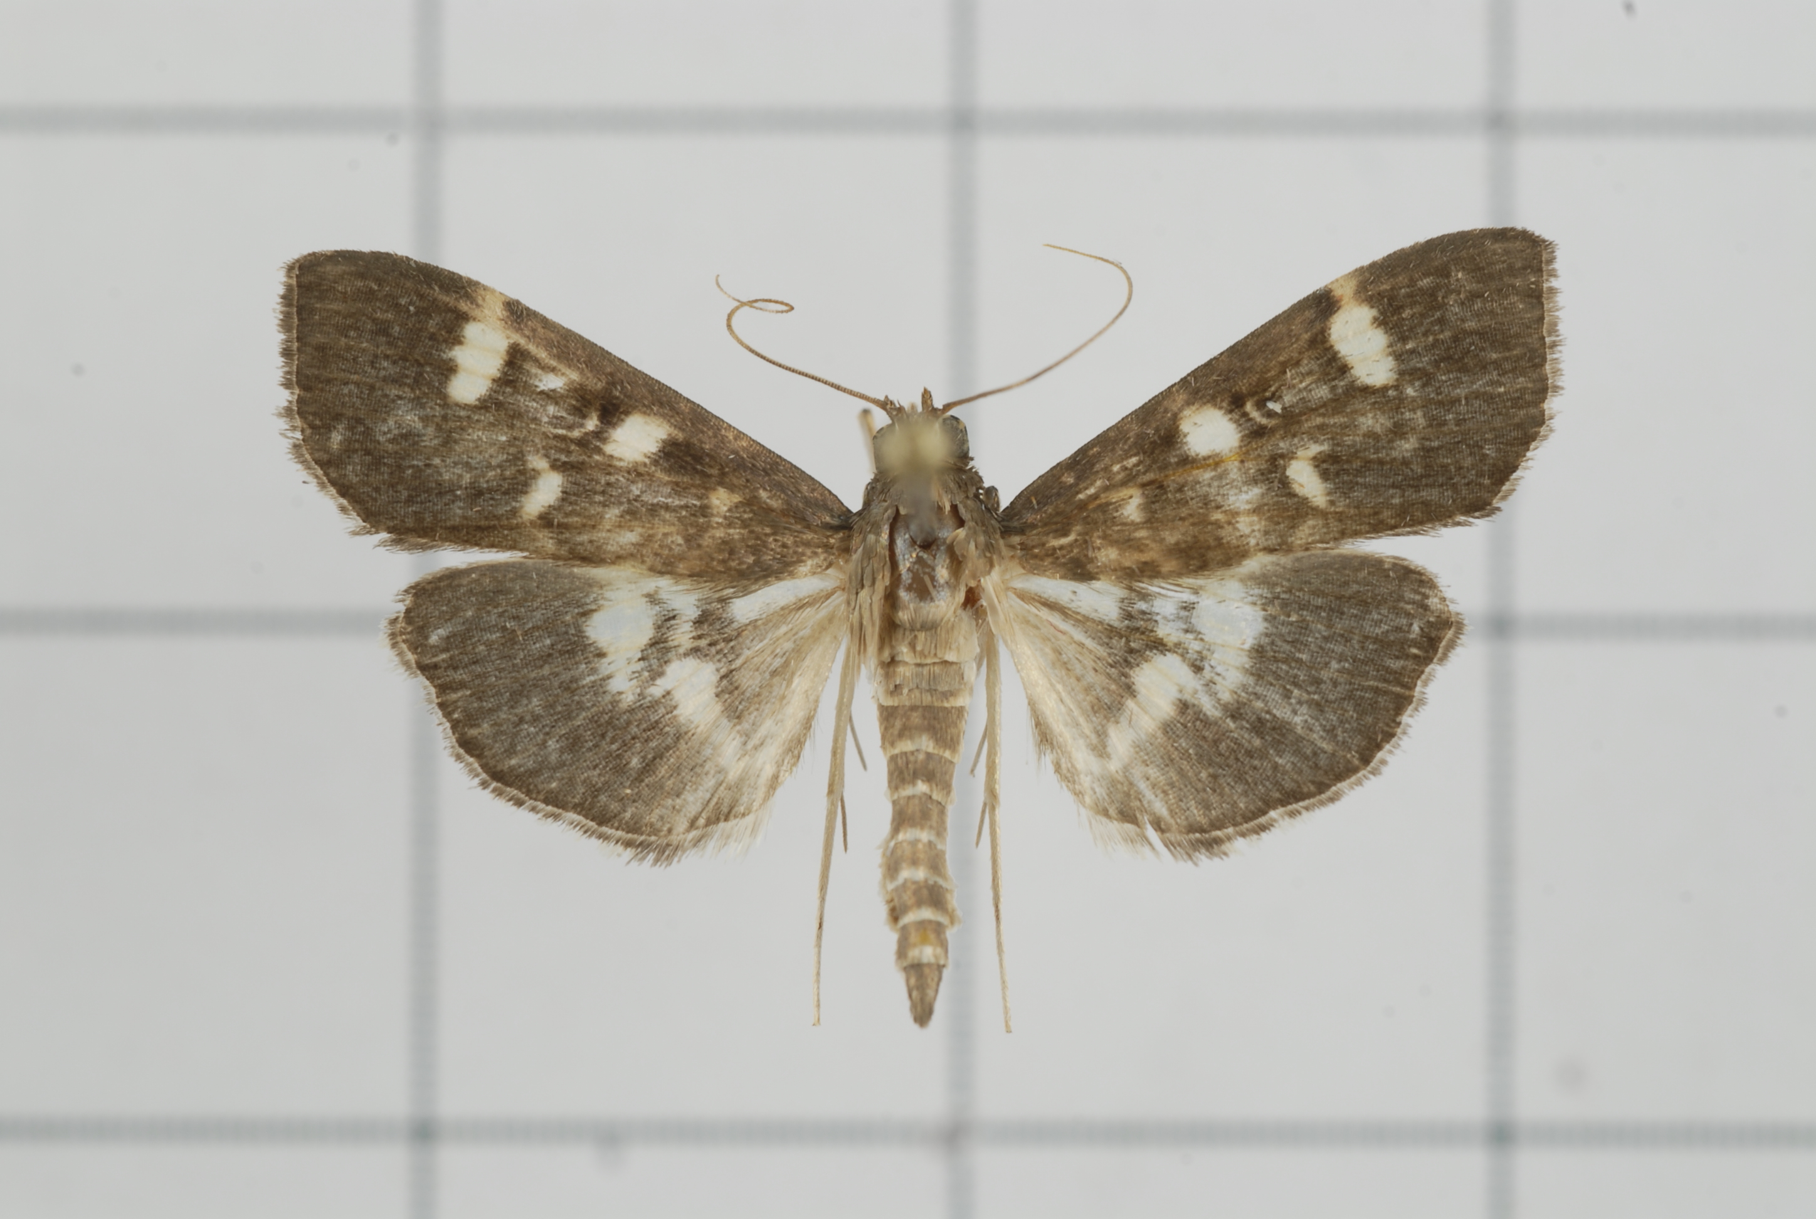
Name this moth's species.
Herpetogramma luctuosalis
